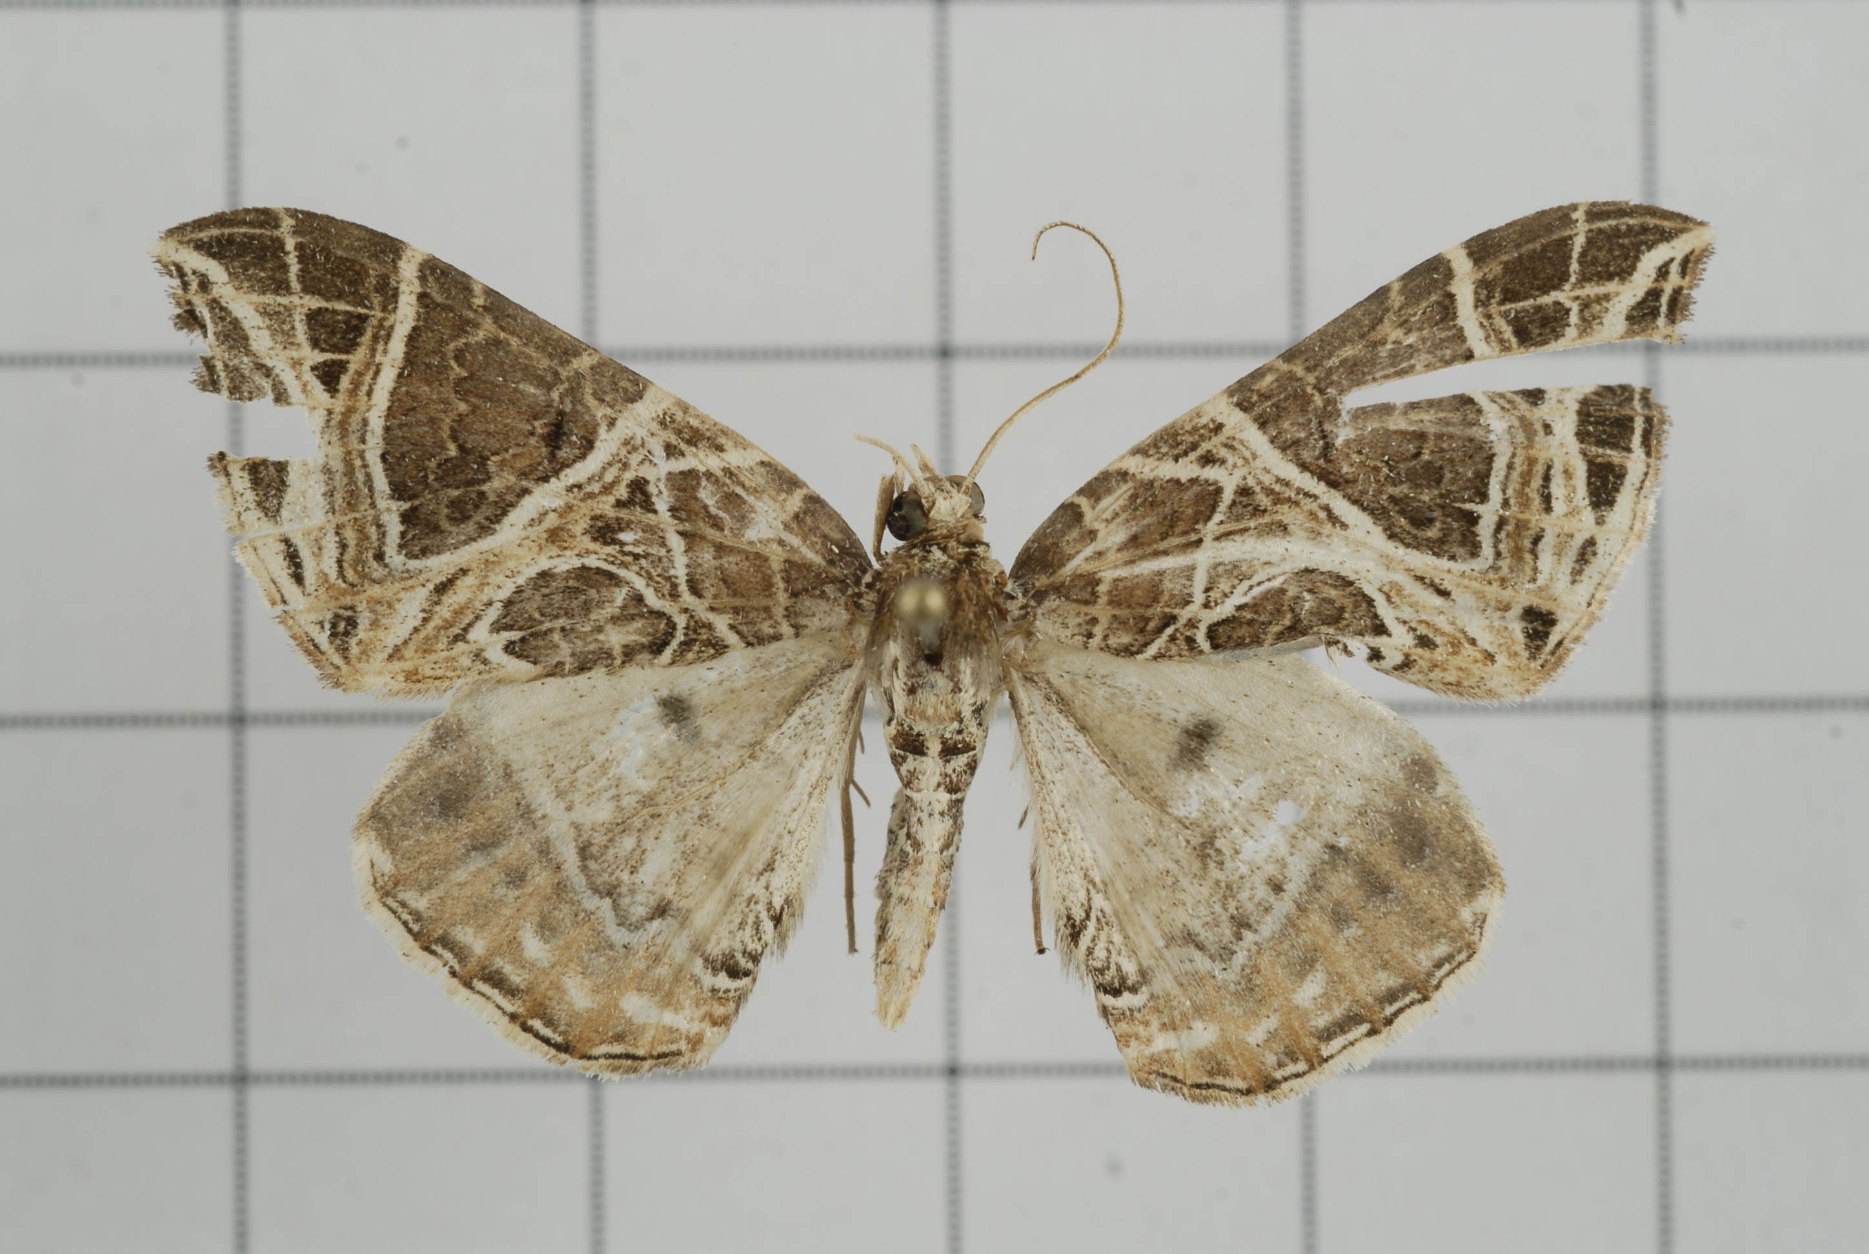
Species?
Ecliptopera rectilinea kanshinensis
